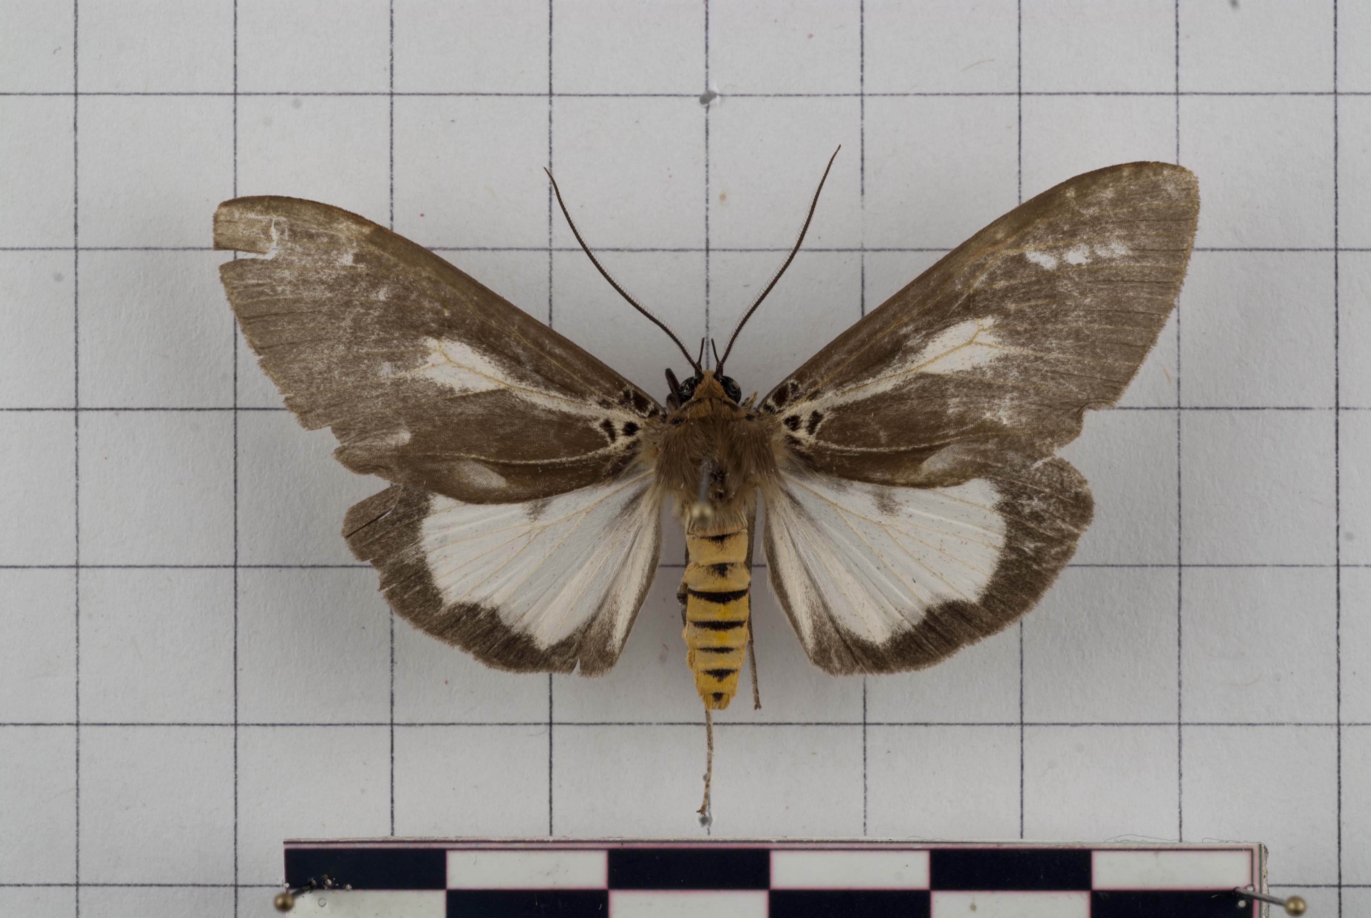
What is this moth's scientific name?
Asota heliconia zebrina
